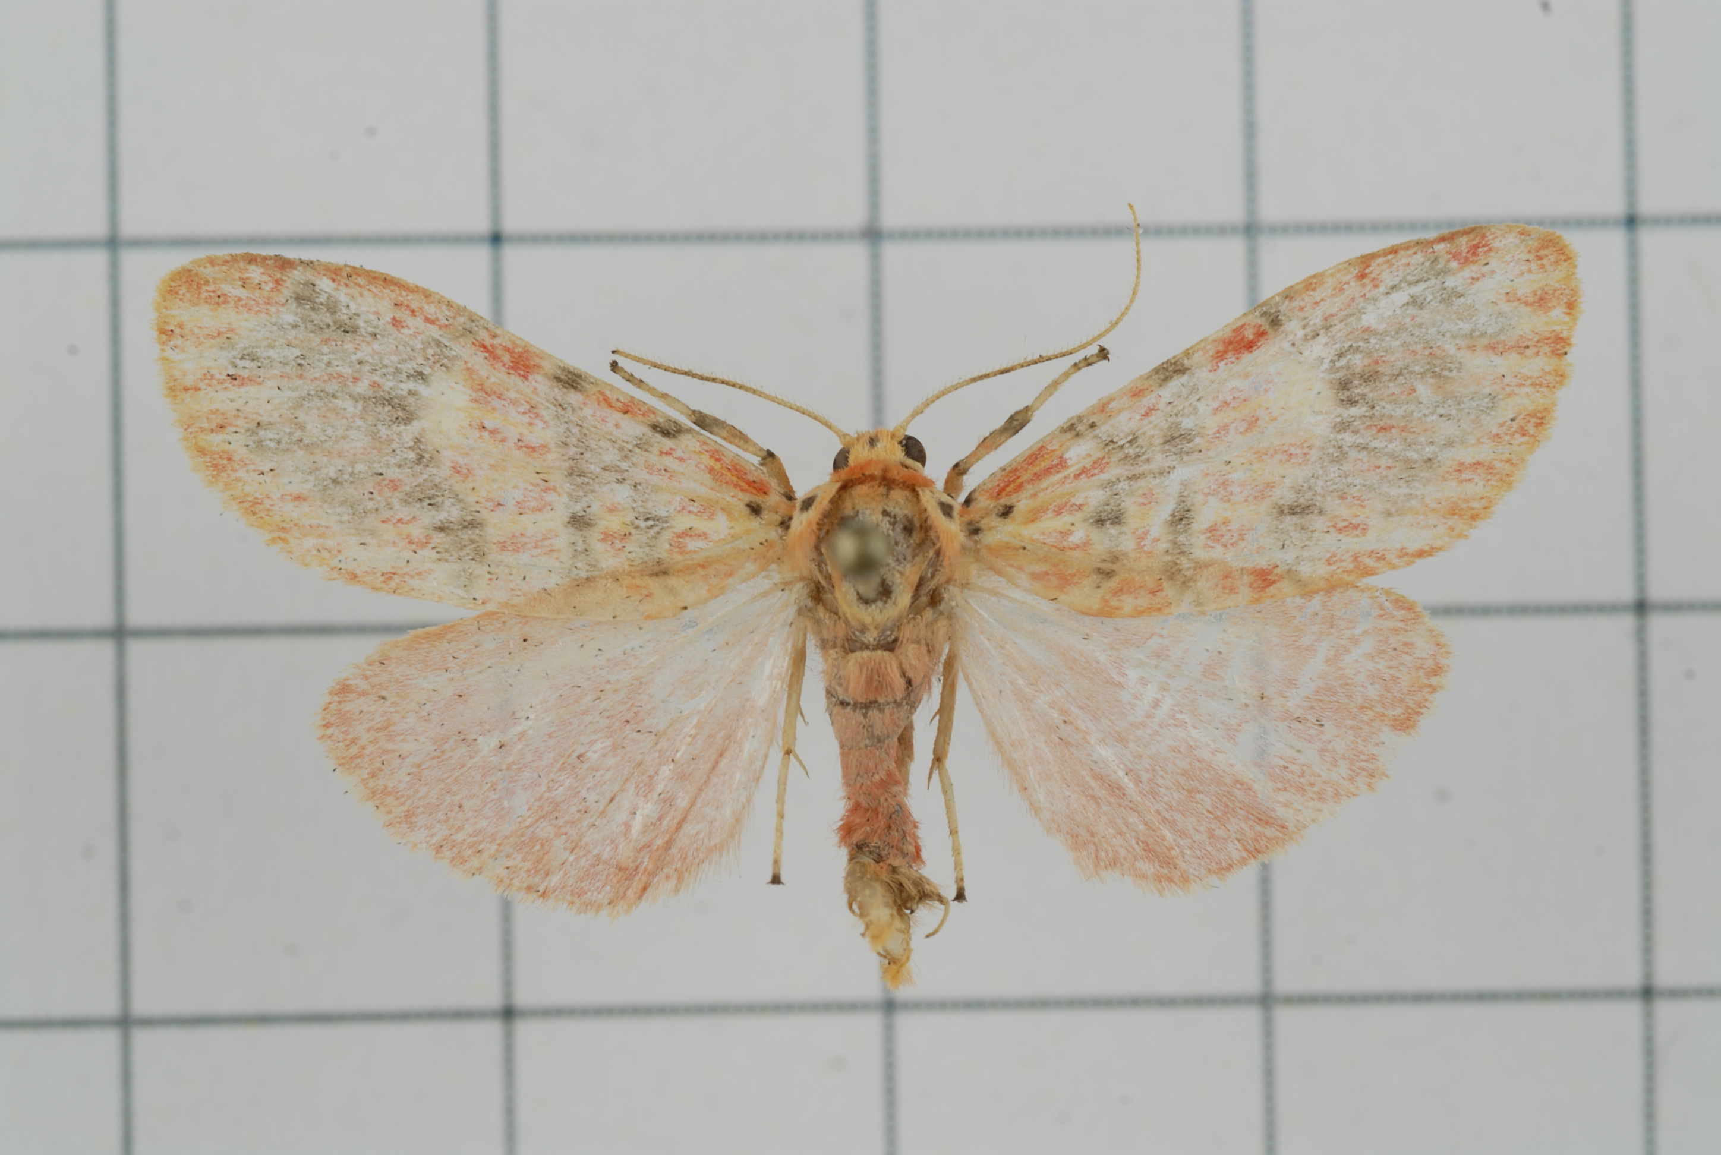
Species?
Barsine fuscozonata
